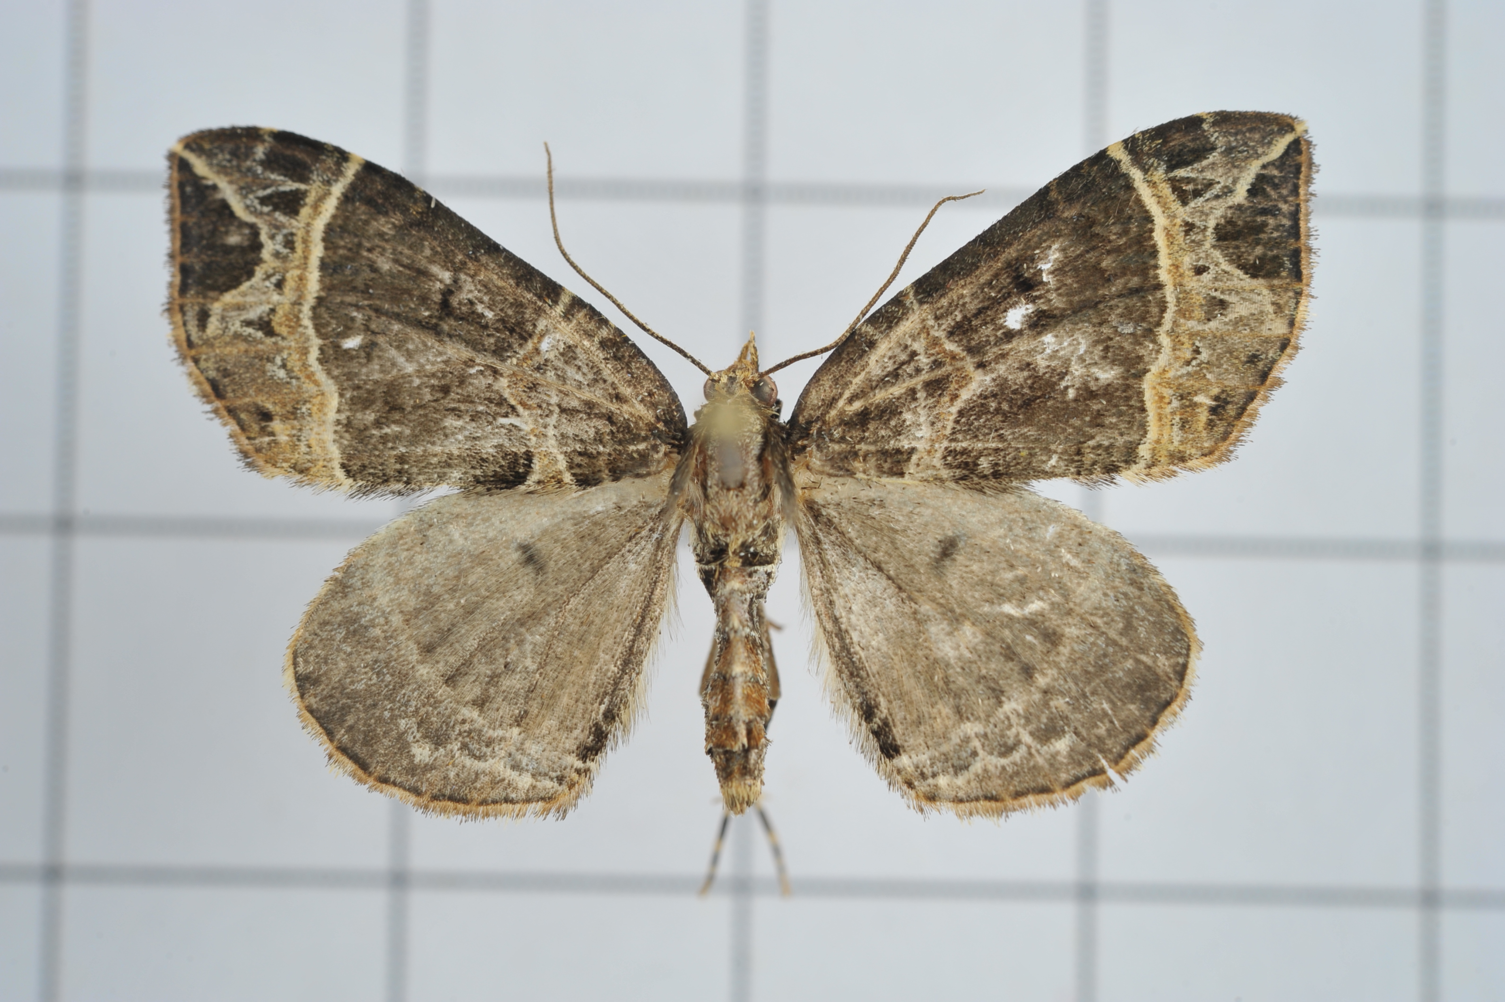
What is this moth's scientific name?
Ecliptopera umbrosaria stathera
